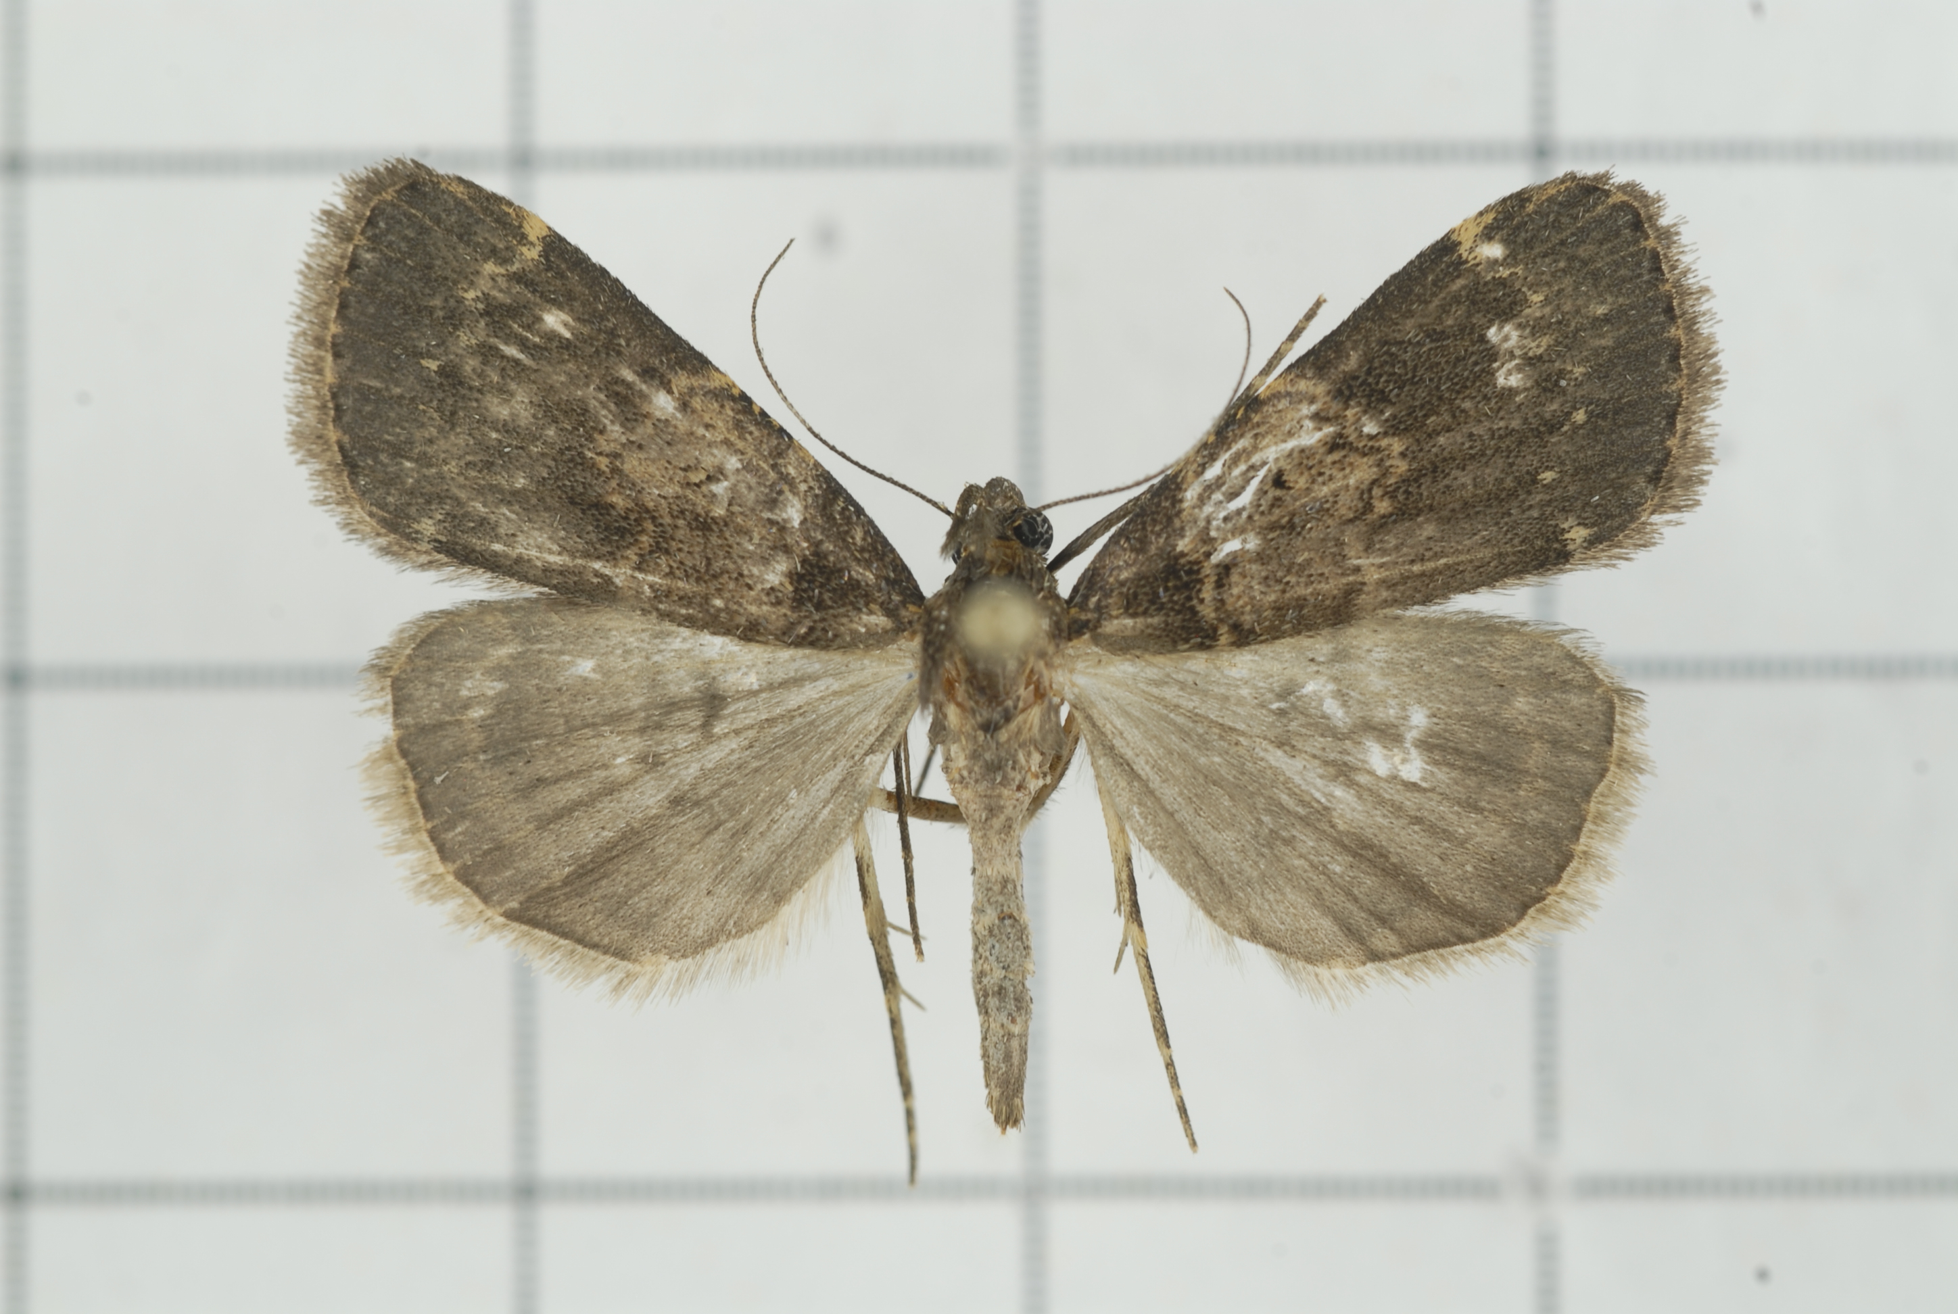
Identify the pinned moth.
Hydrillodes nilgirialis
